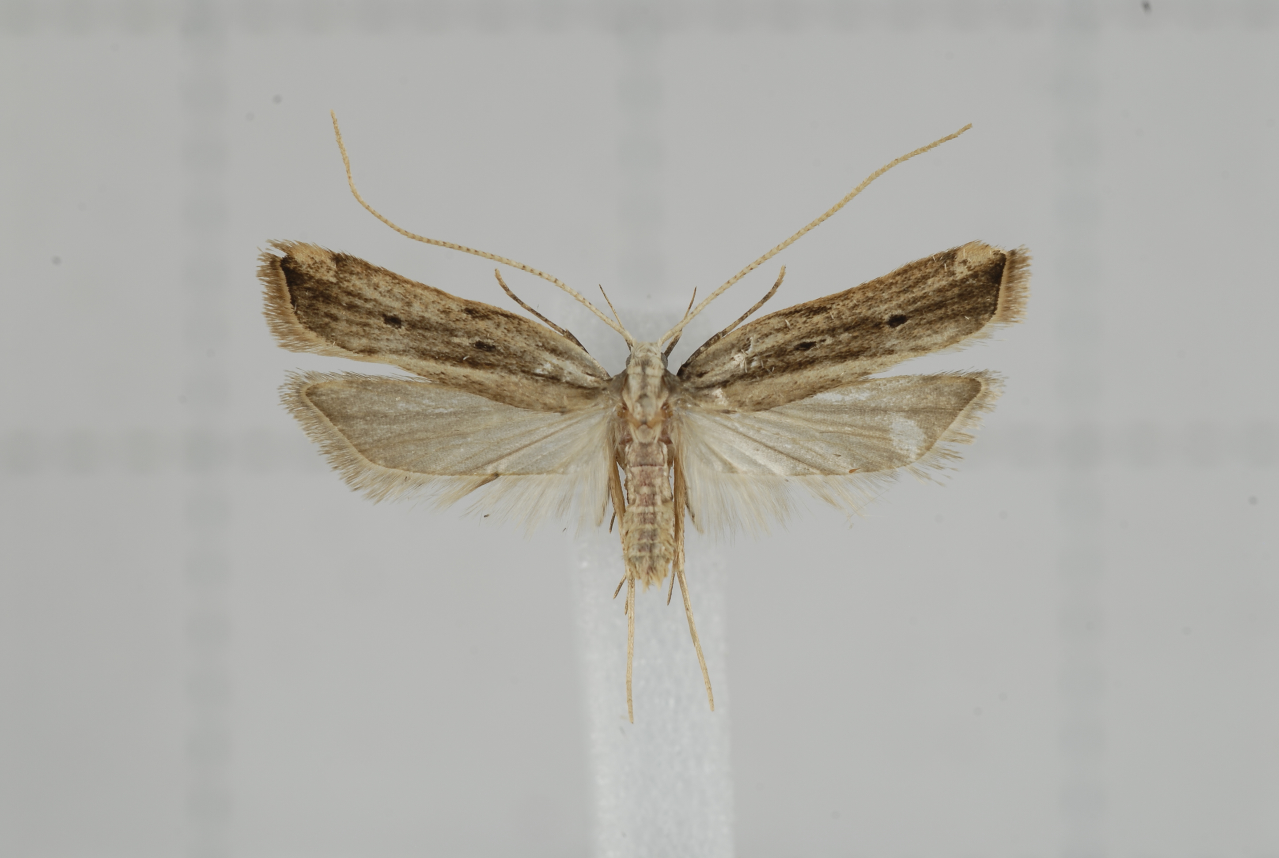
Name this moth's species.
Athymoris liukueiensis
